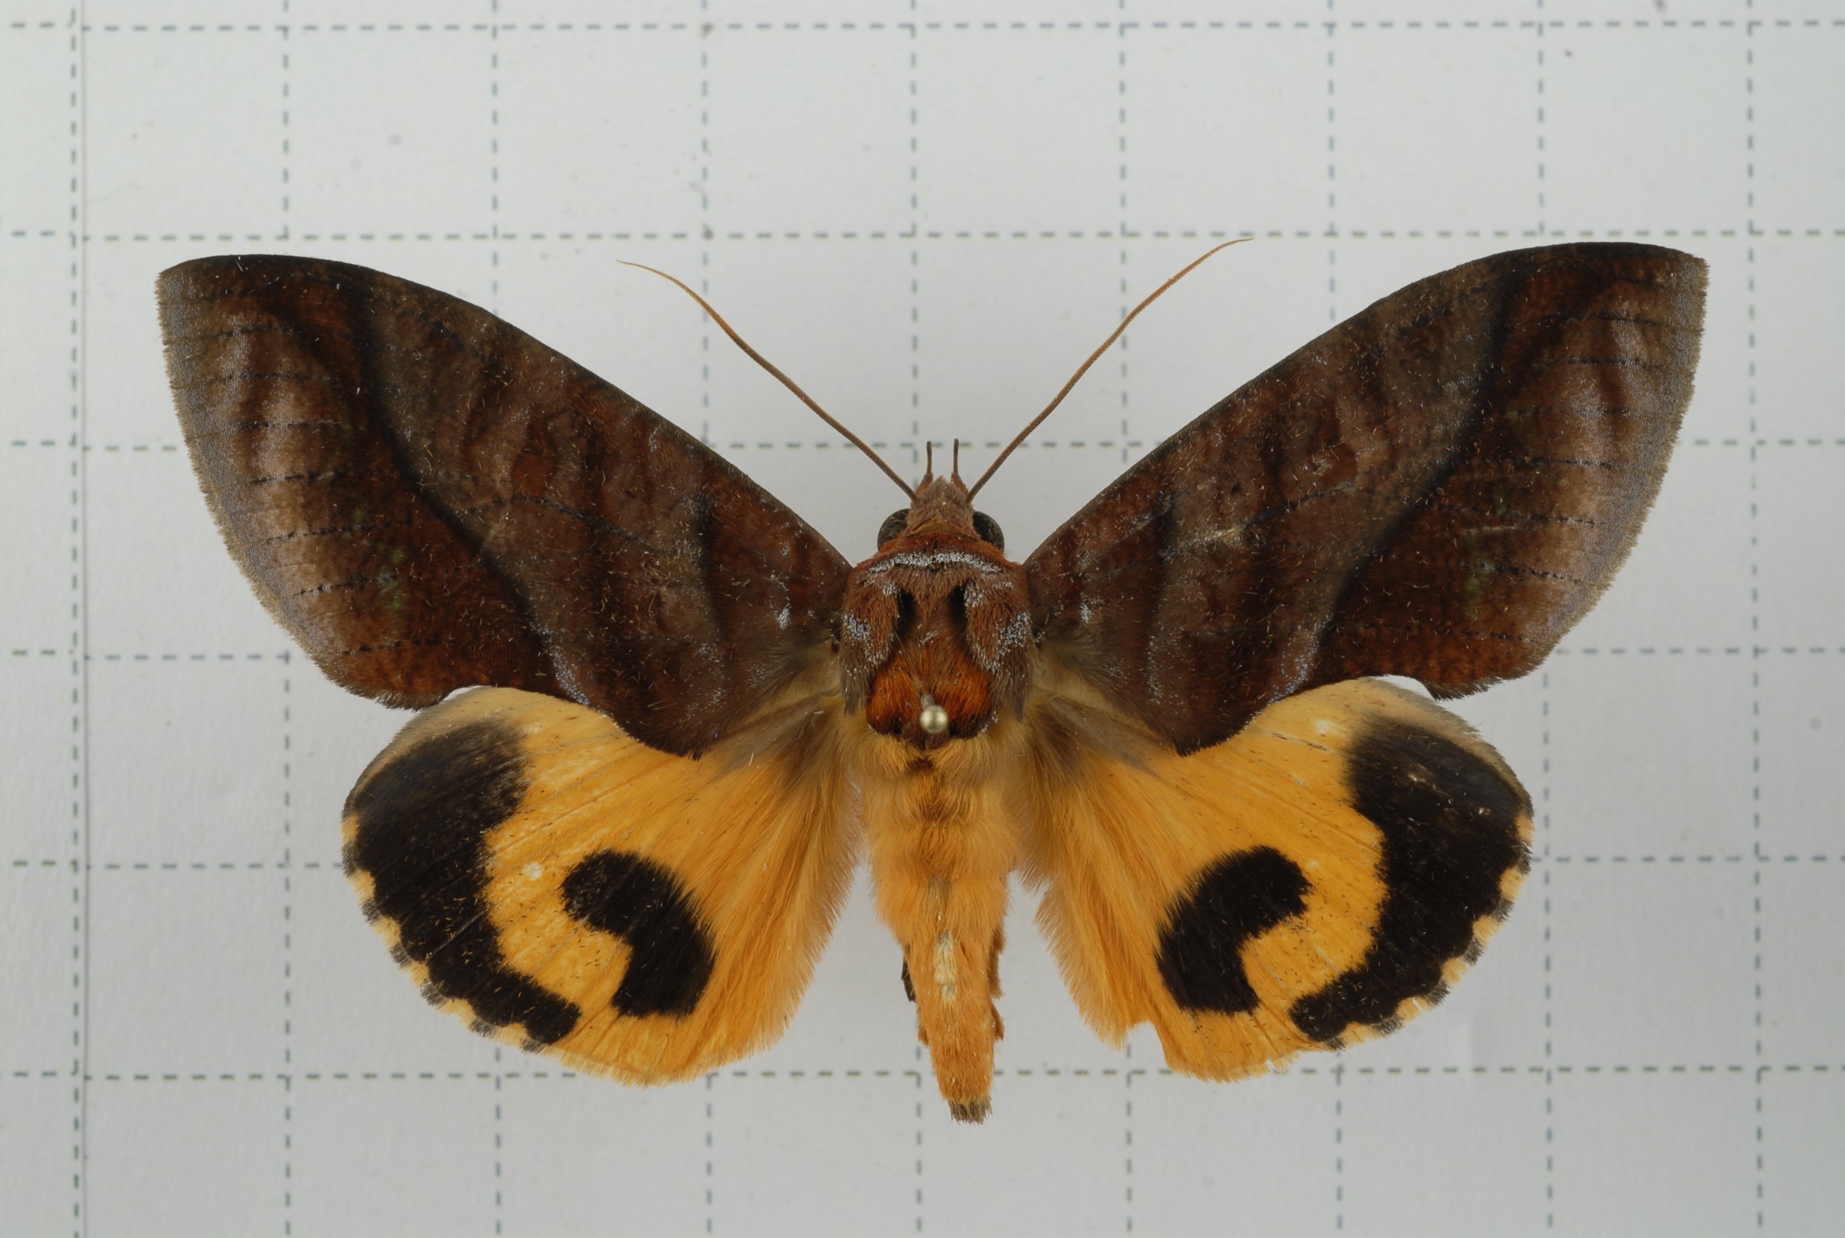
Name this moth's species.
Eudocima homaena
